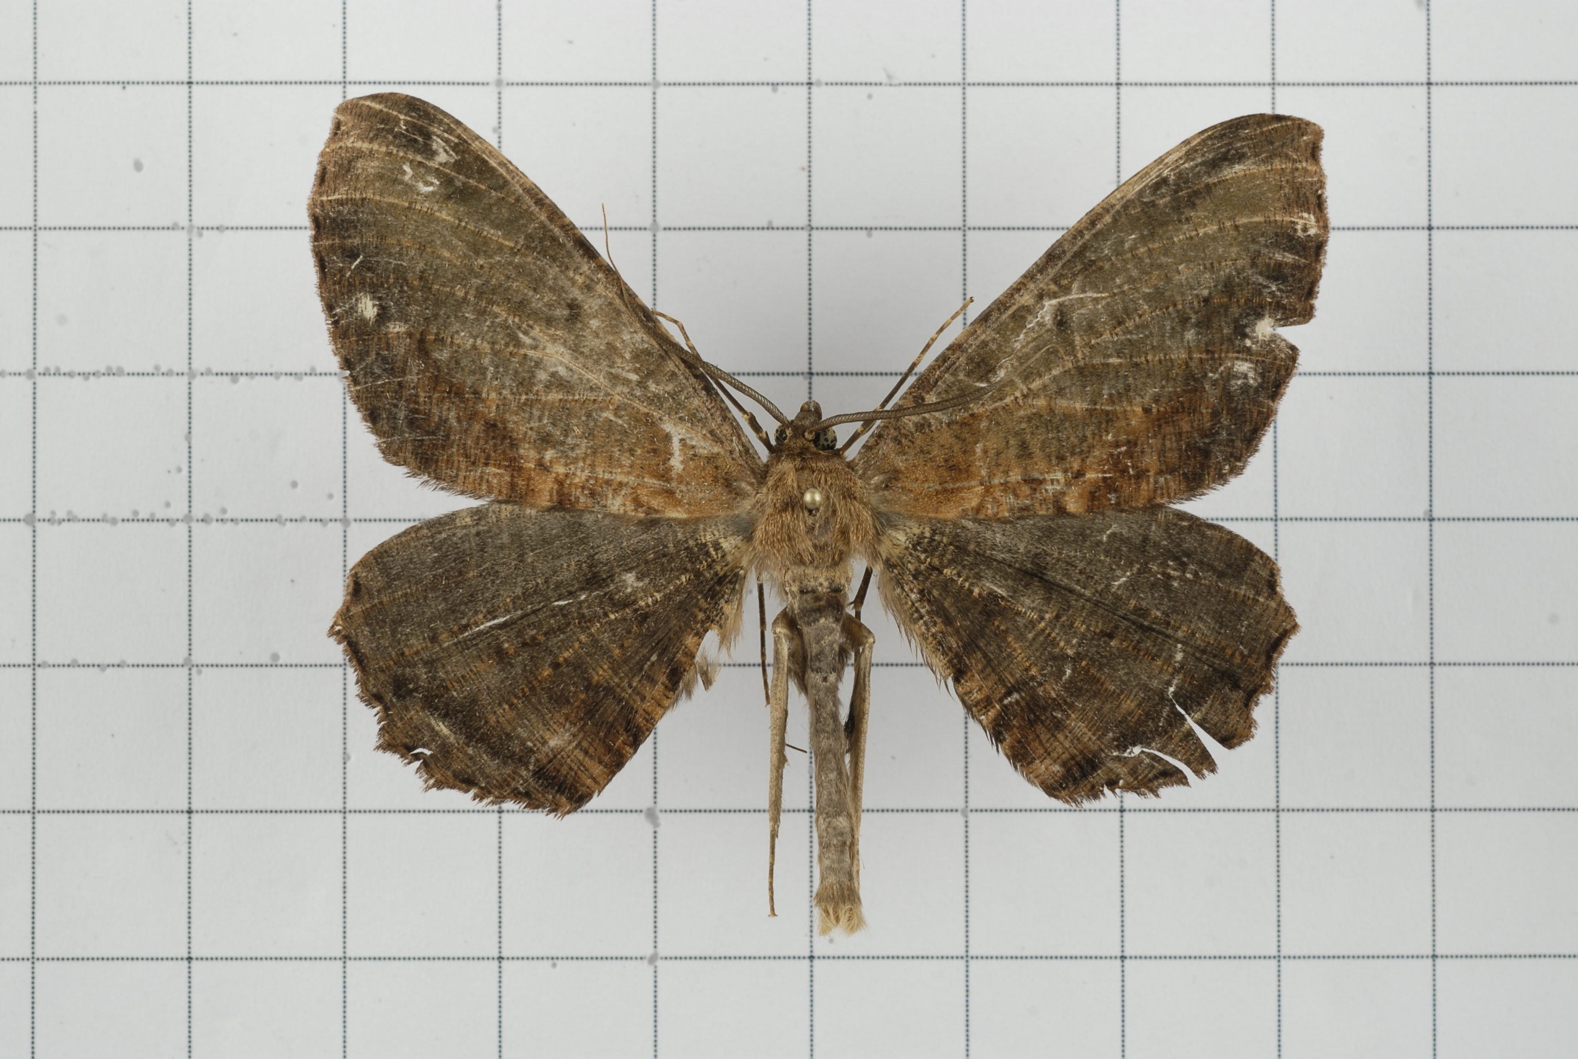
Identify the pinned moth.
Chorodna creataria
